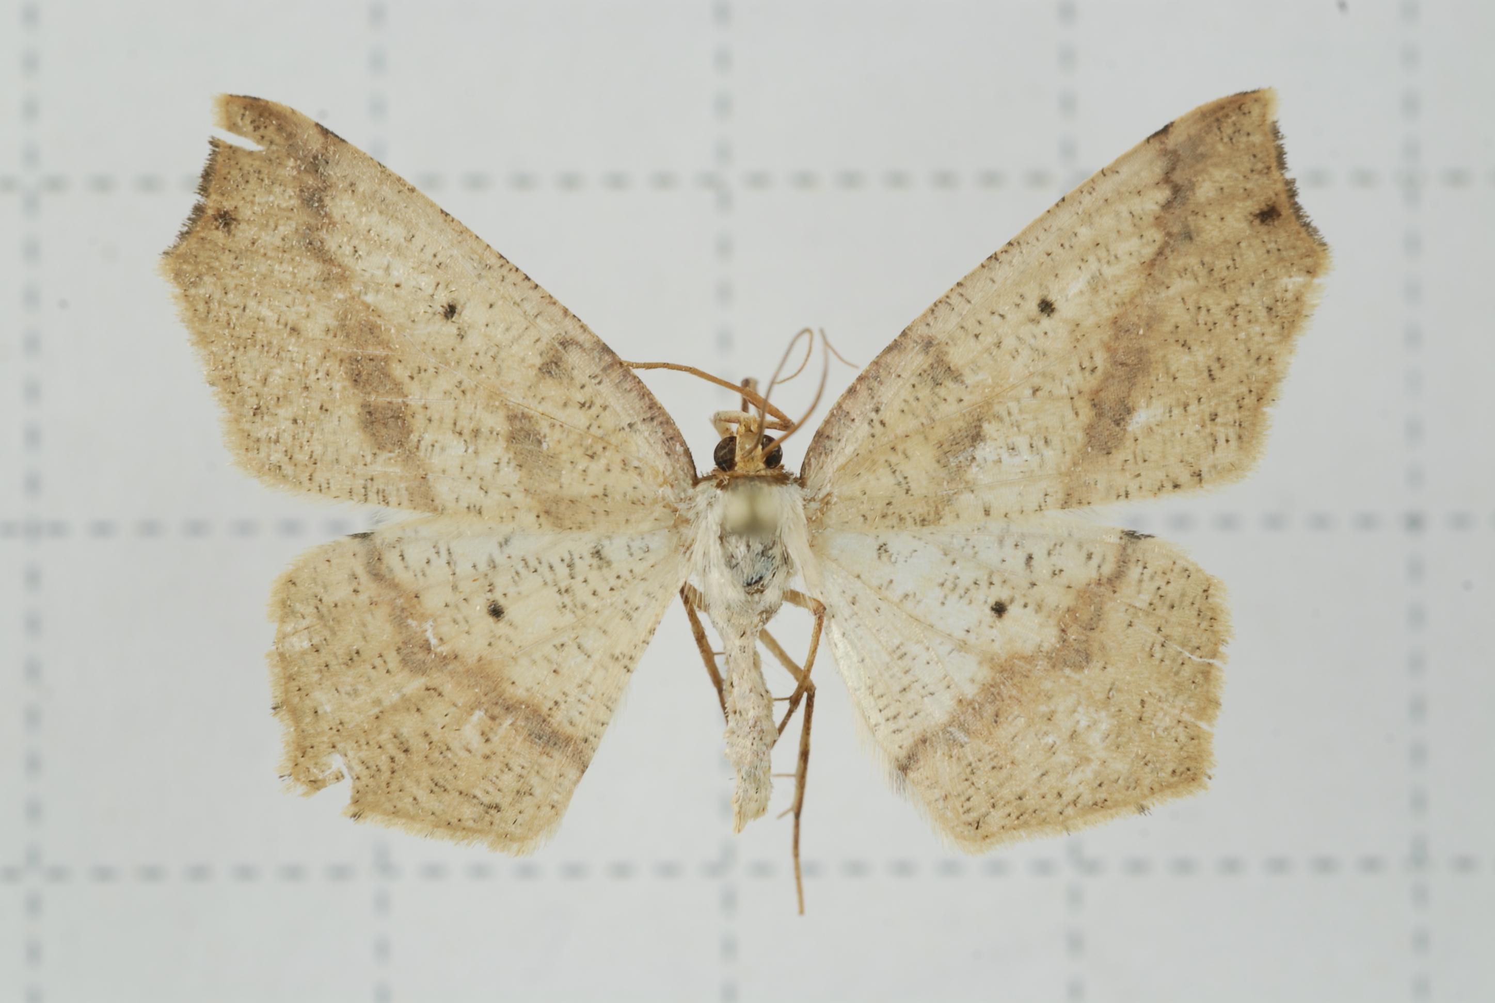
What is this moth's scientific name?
Pareclipsis serrulata
